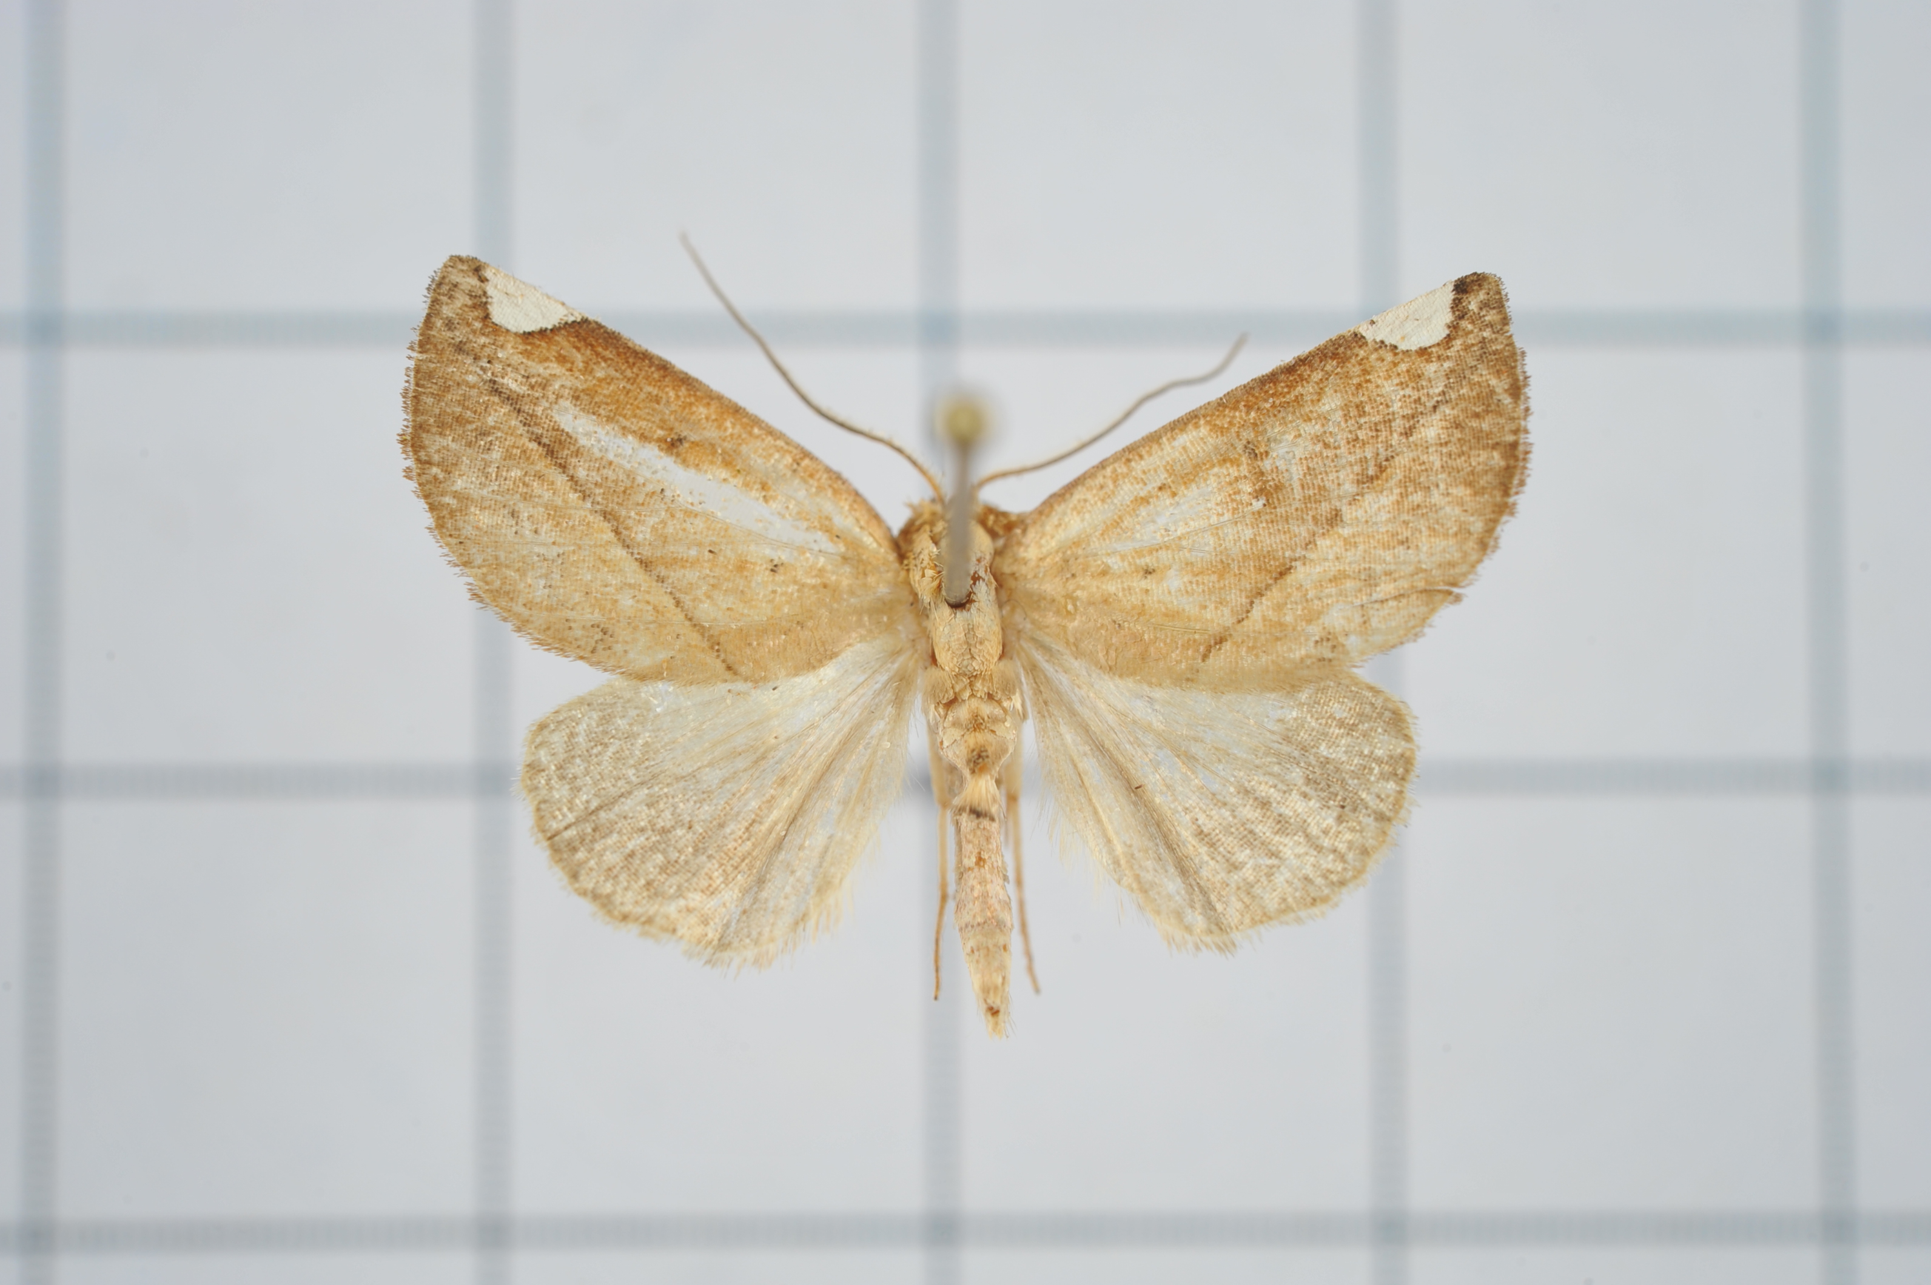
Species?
Negeta contrariata
